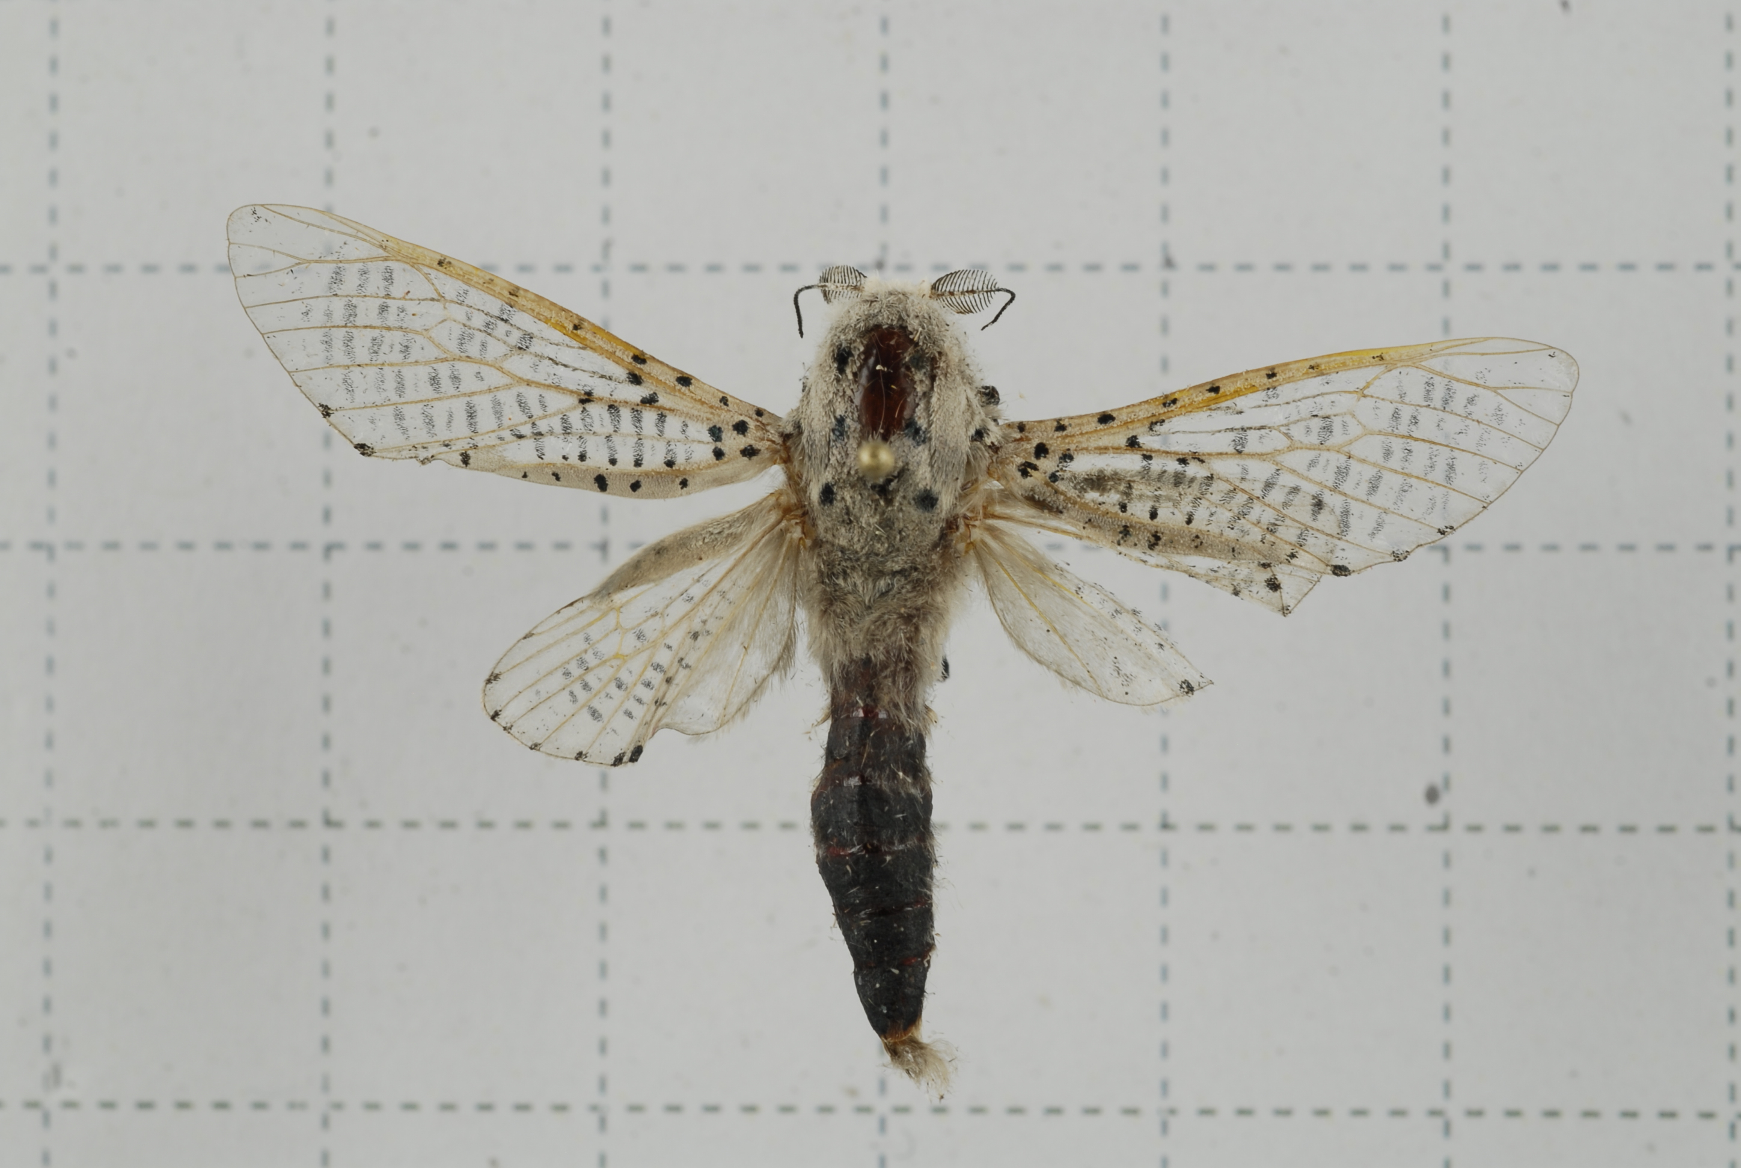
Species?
Polyphagozerra coffeae
